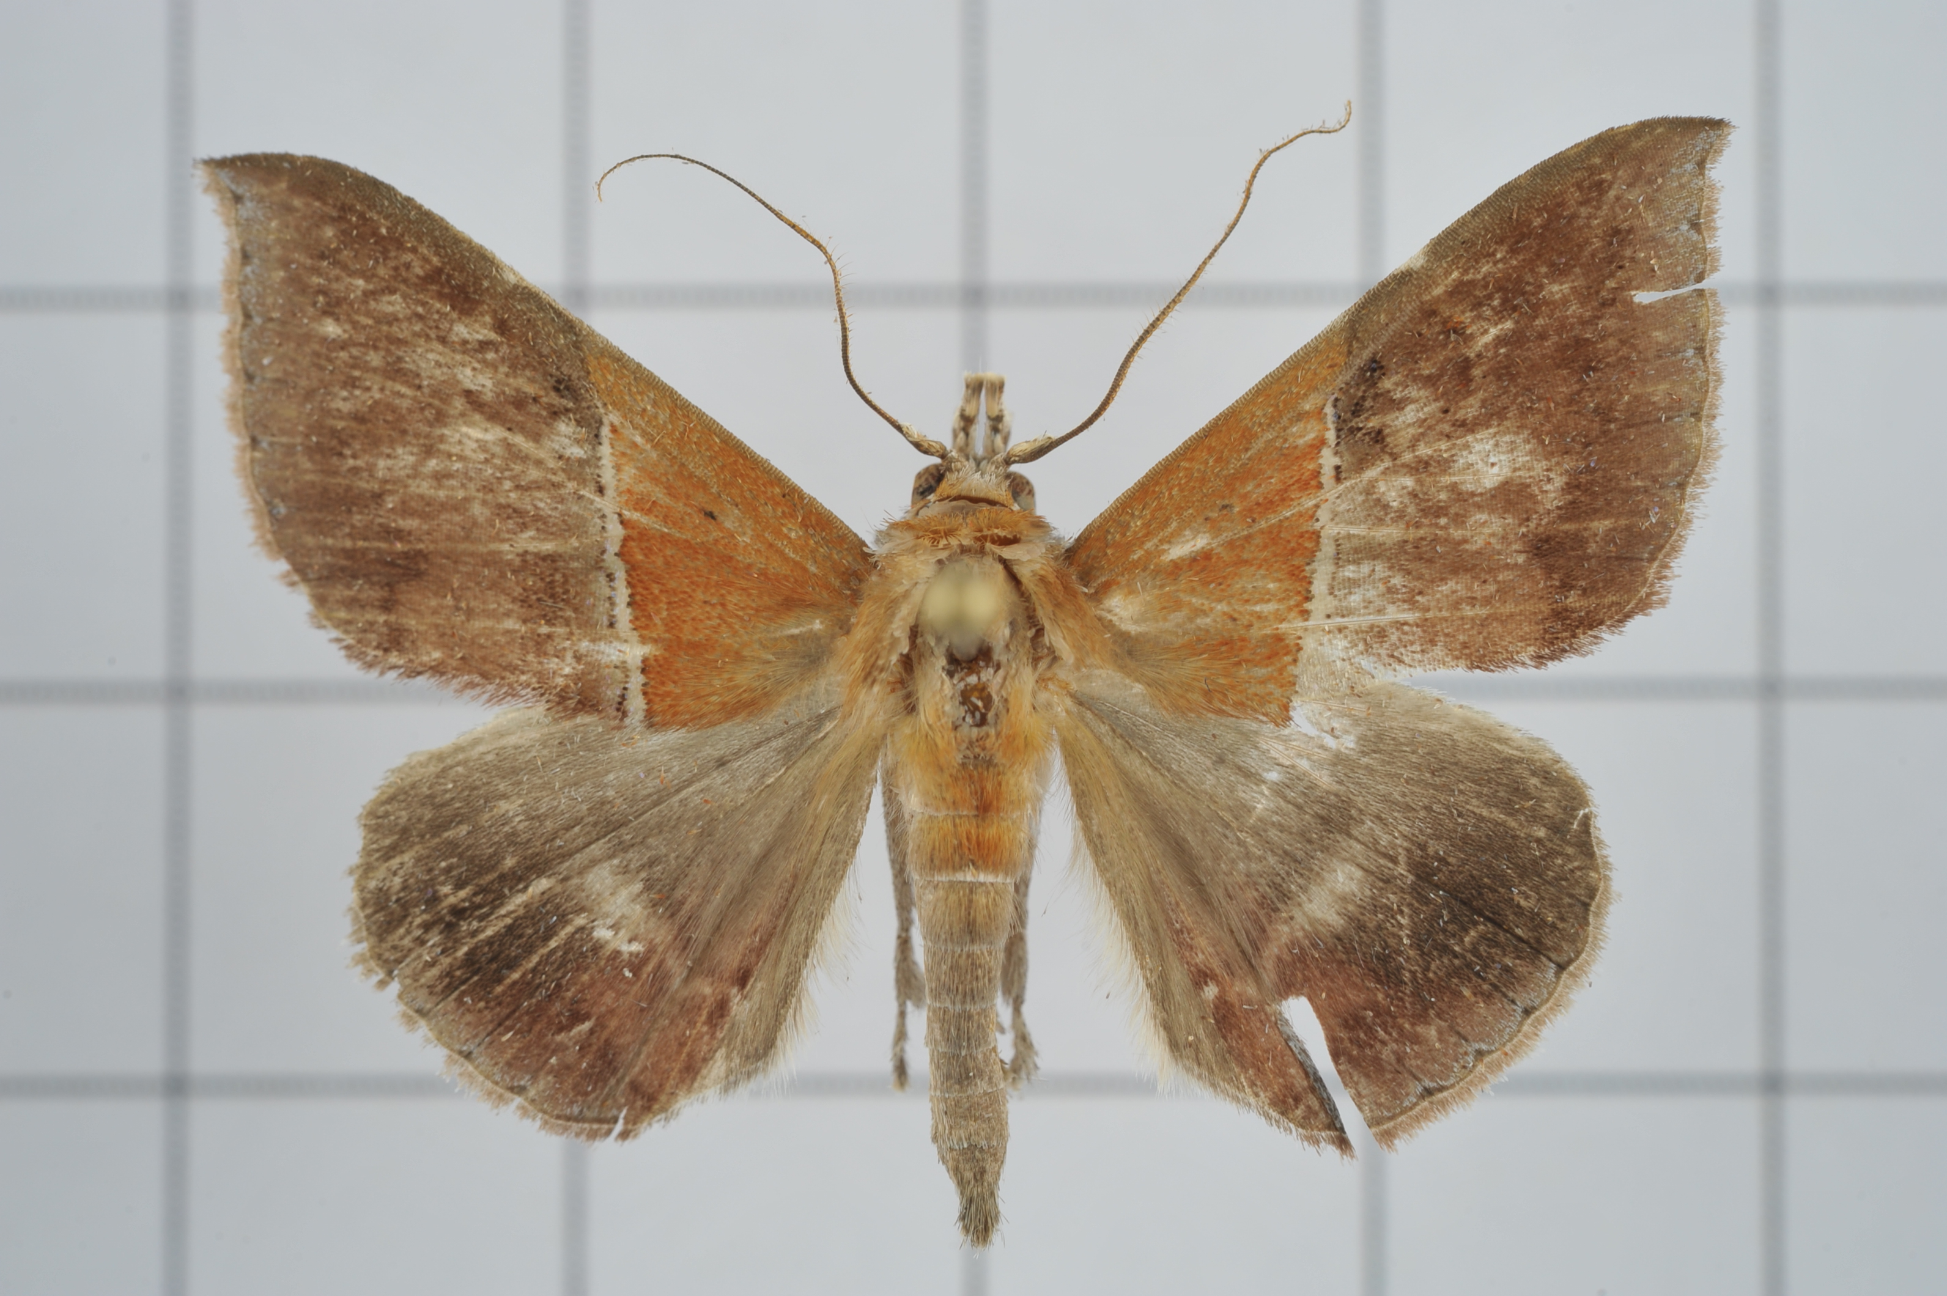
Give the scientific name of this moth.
Sympis rufibasis
